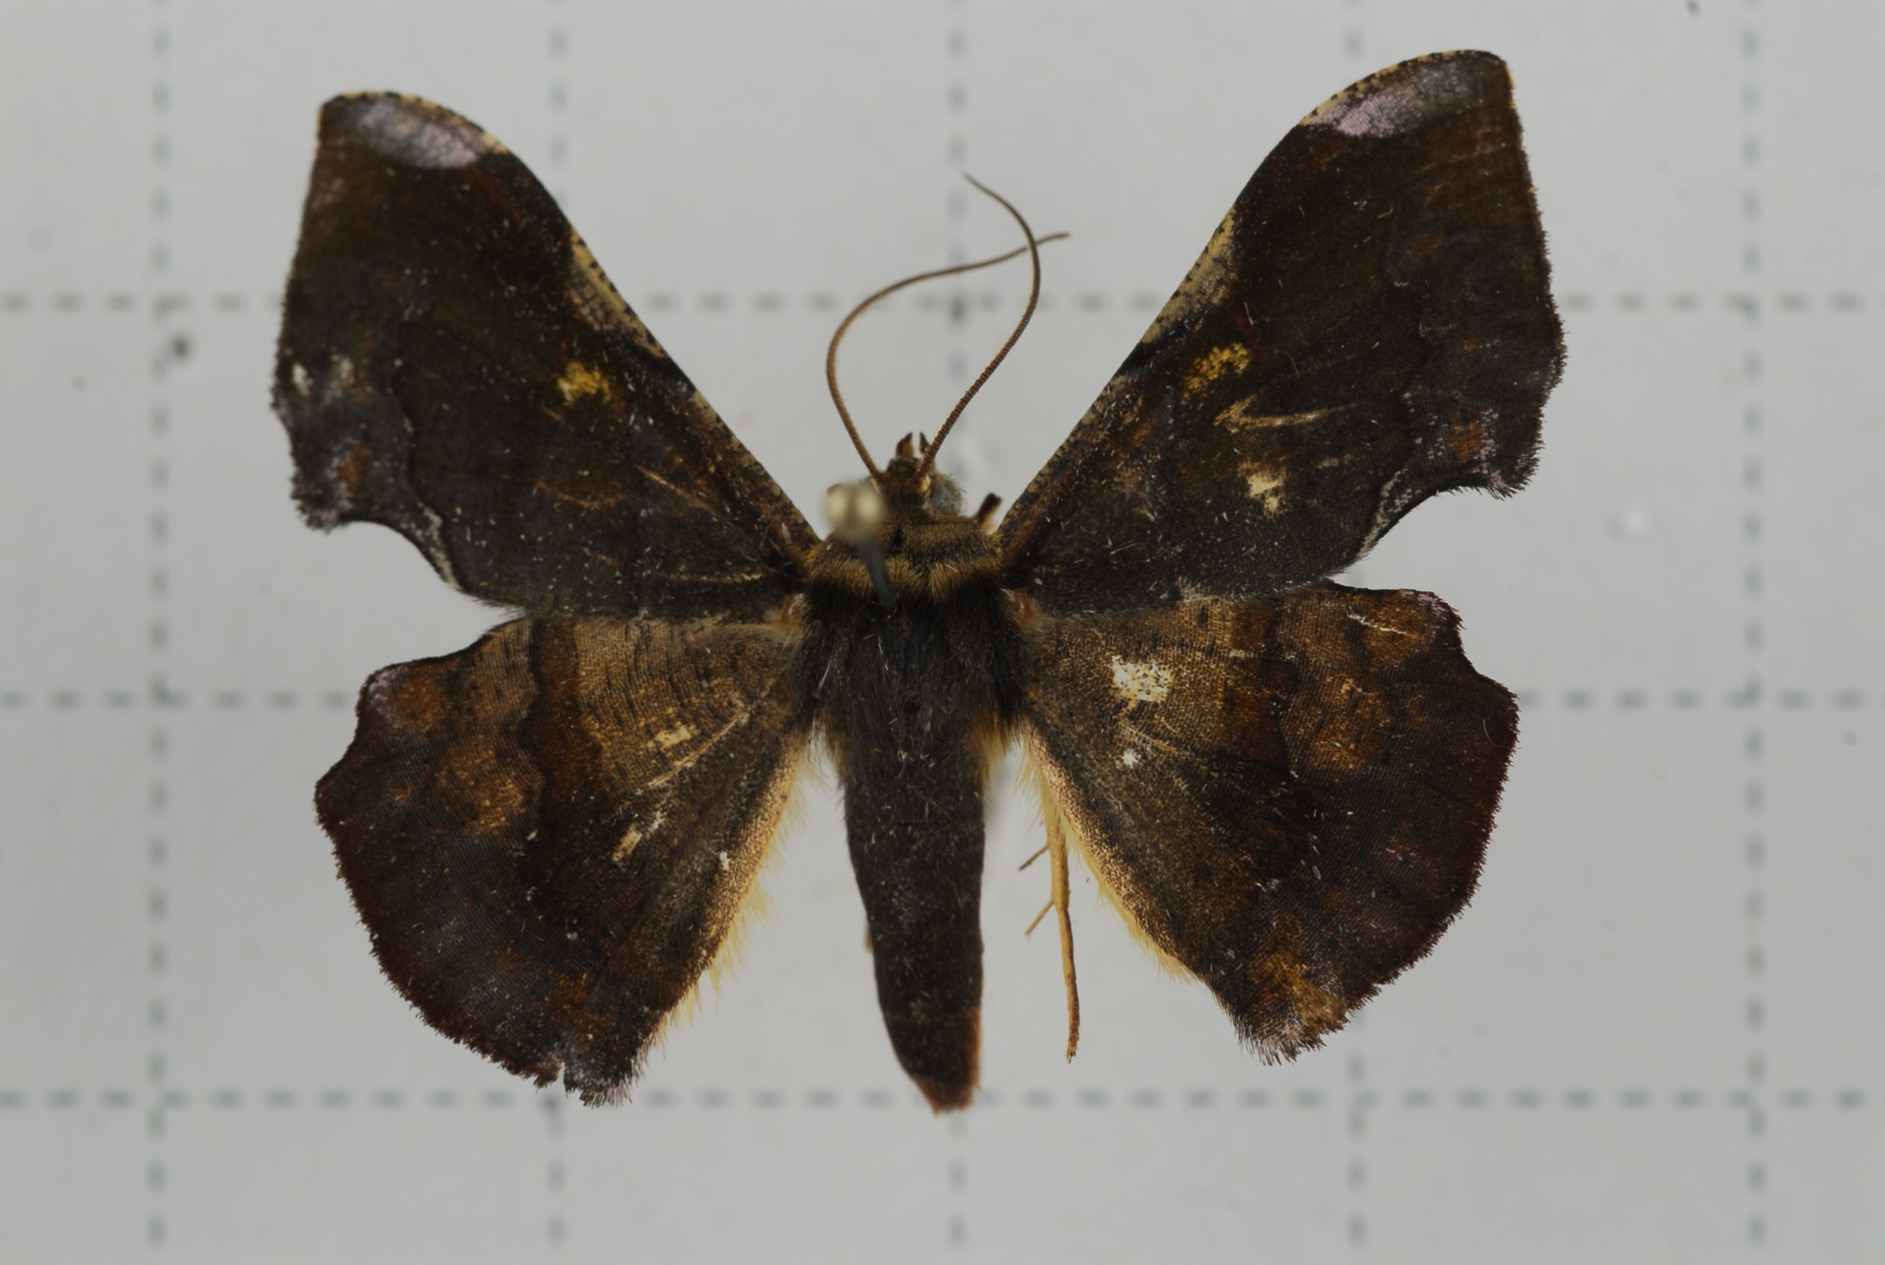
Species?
Fascellina chromataria
